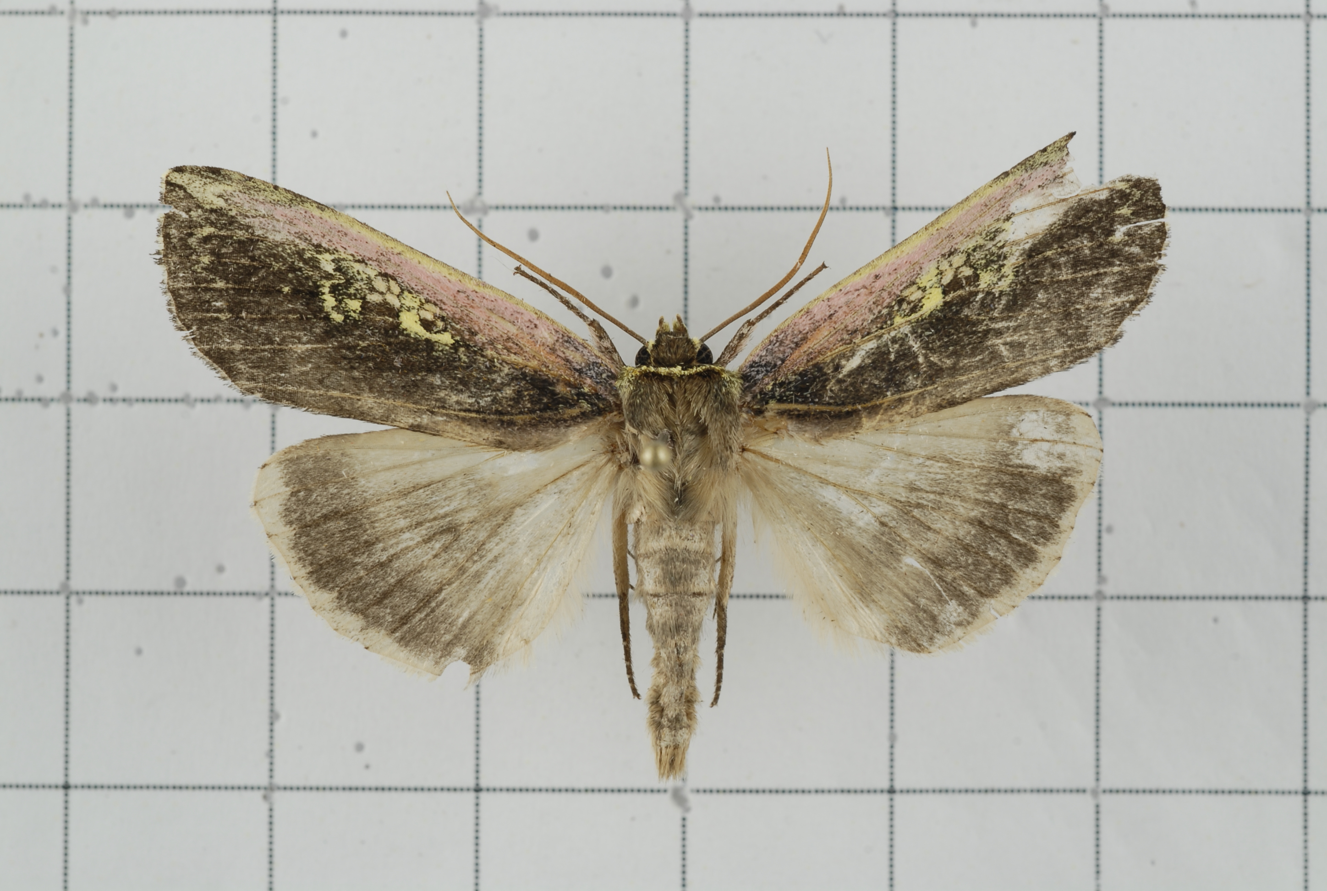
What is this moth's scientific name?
Tethea consimilis c-album
